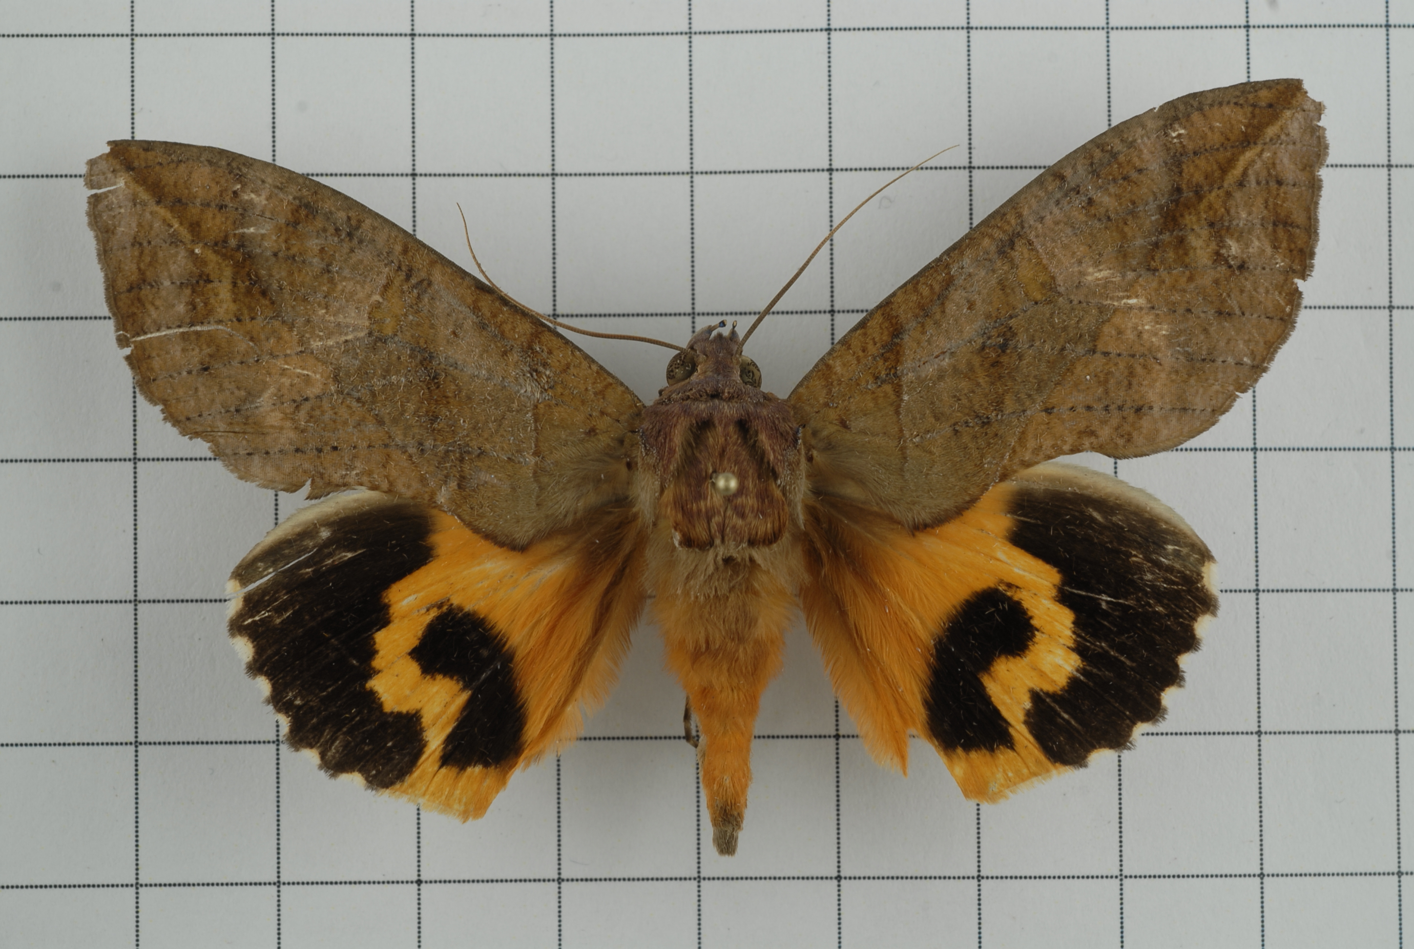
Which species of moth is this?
Eudocima phalonia
